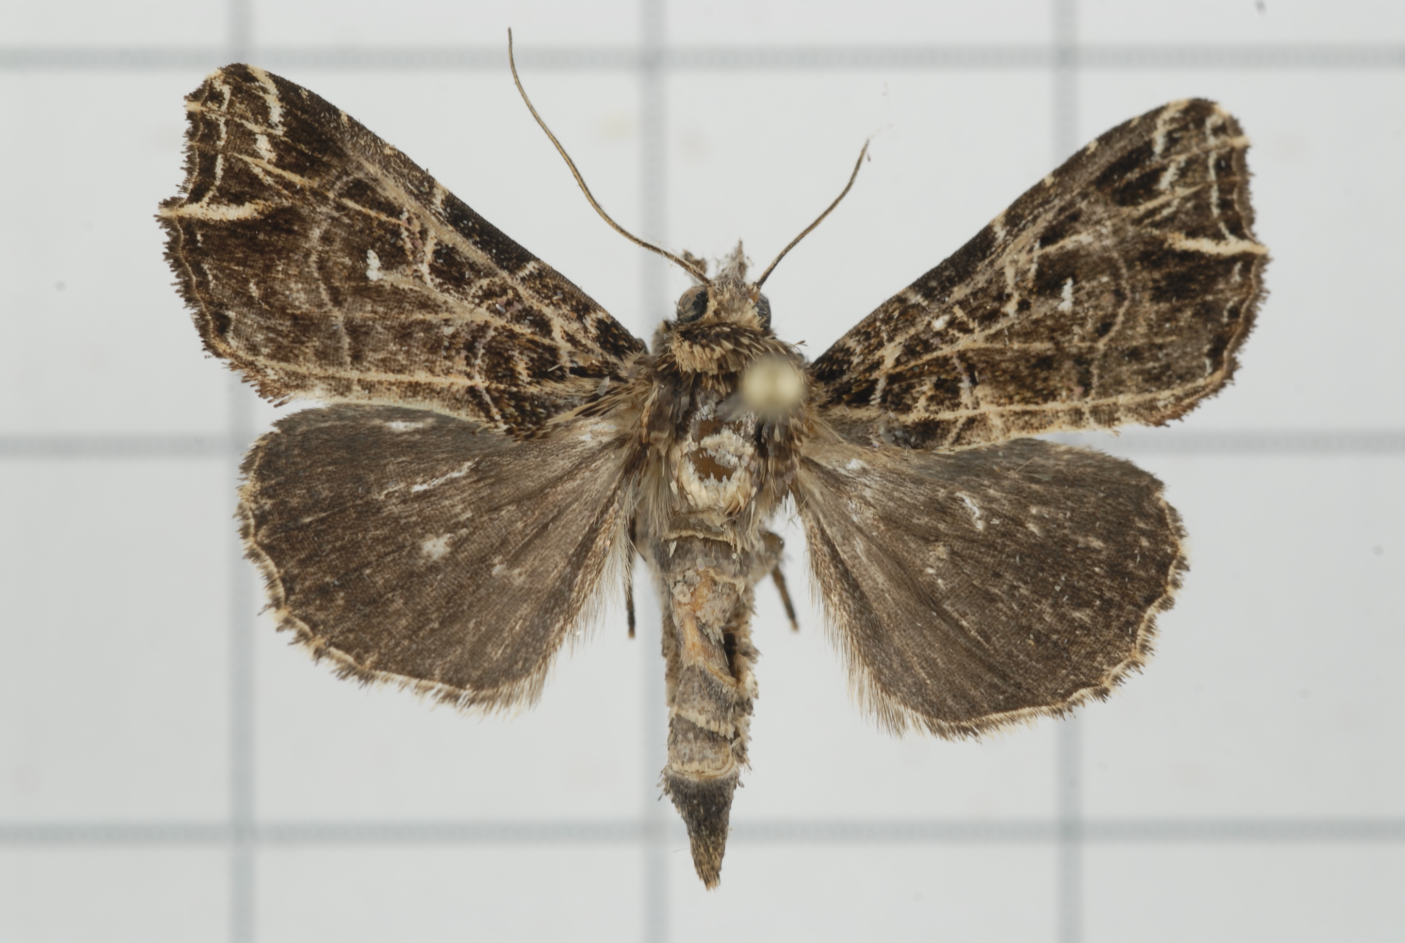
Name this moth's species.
Callopistria rivularis
